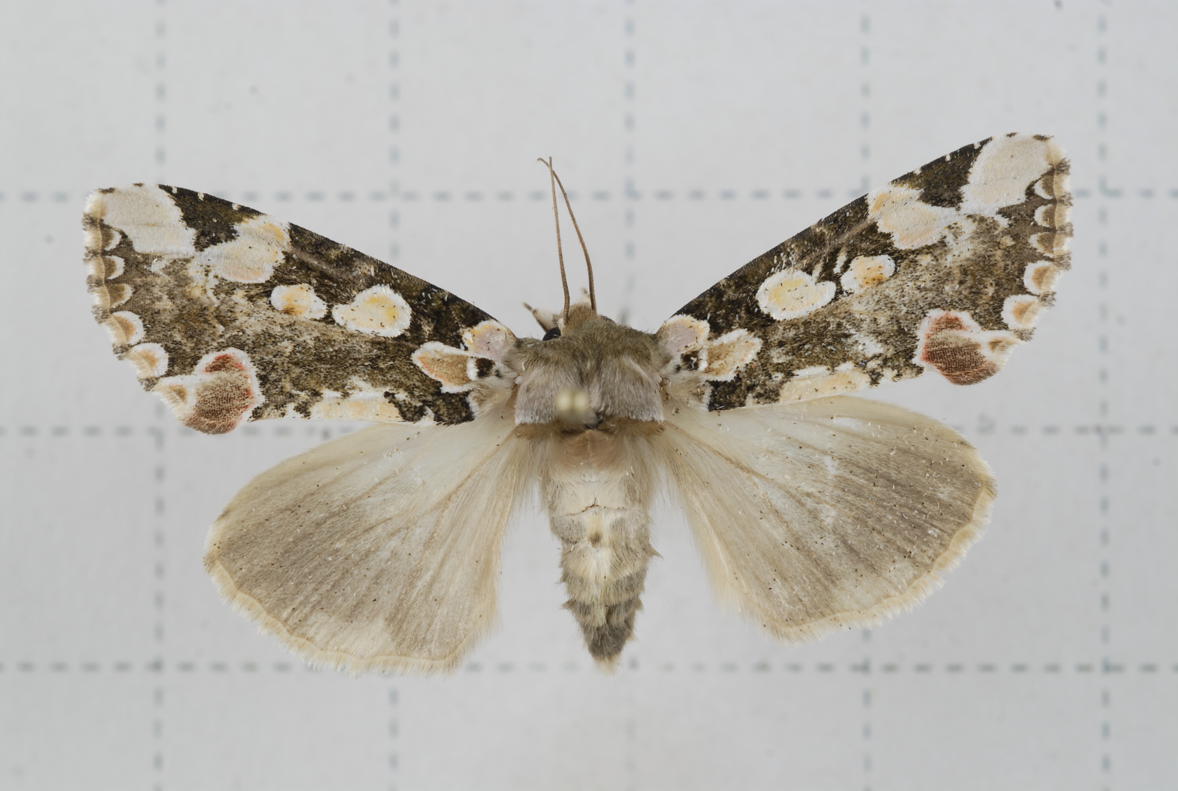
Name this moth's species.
Horithyatira decorata takamukui
